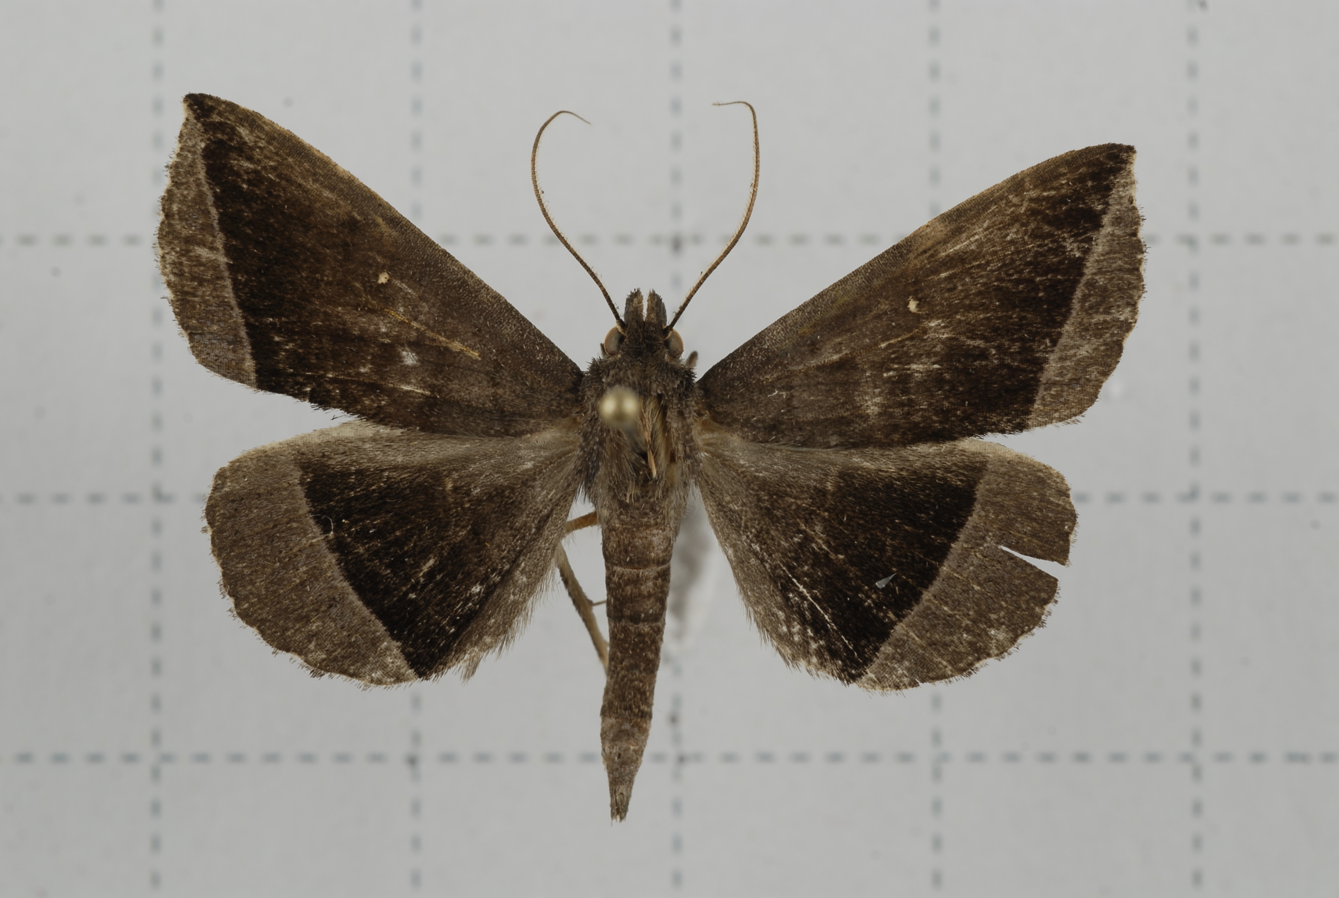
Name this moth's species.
Hadennia hisbonalis
